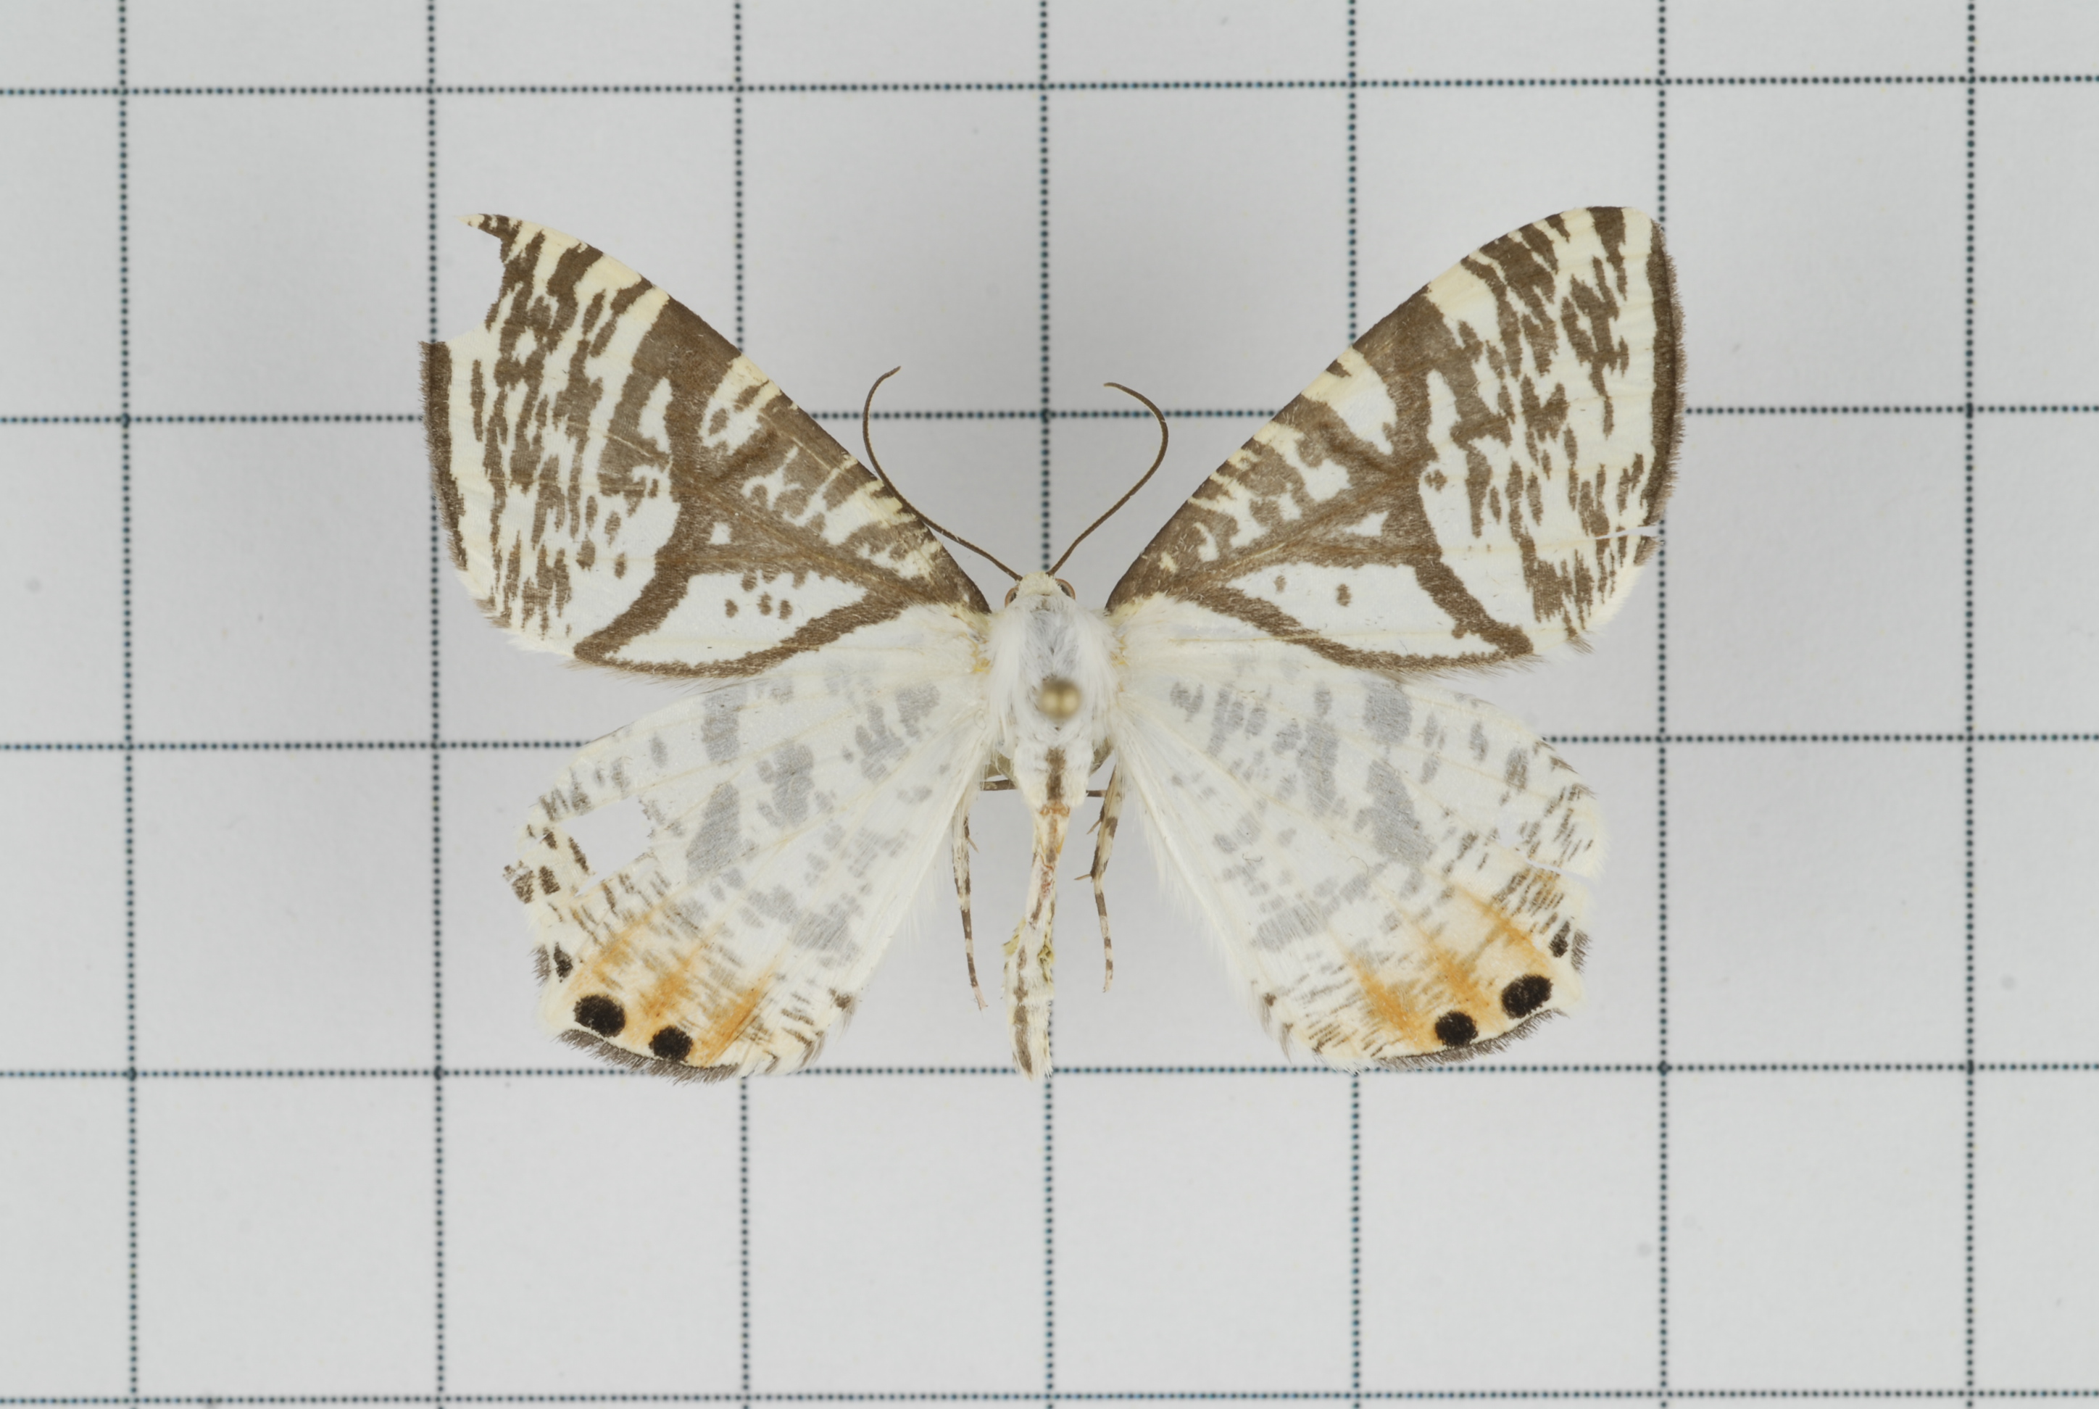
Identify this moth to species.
Ourapteryx ramosa
